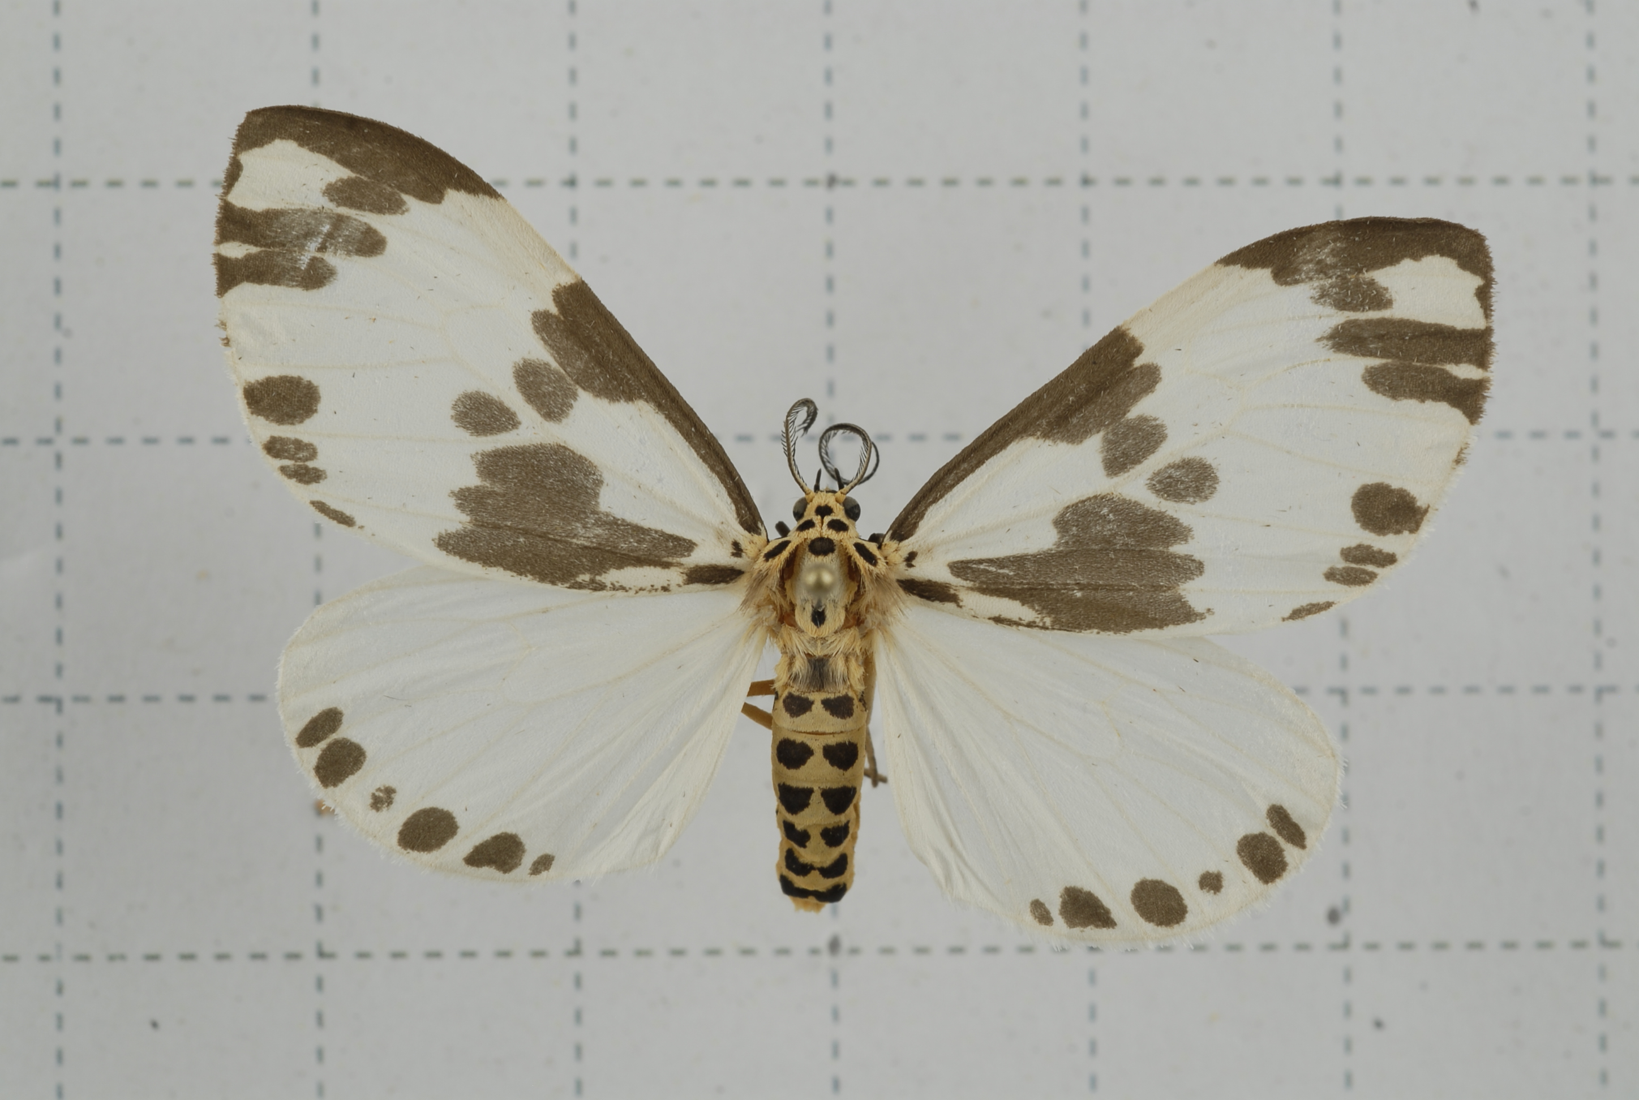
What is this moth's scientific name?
Nyctemera carissima formosana
